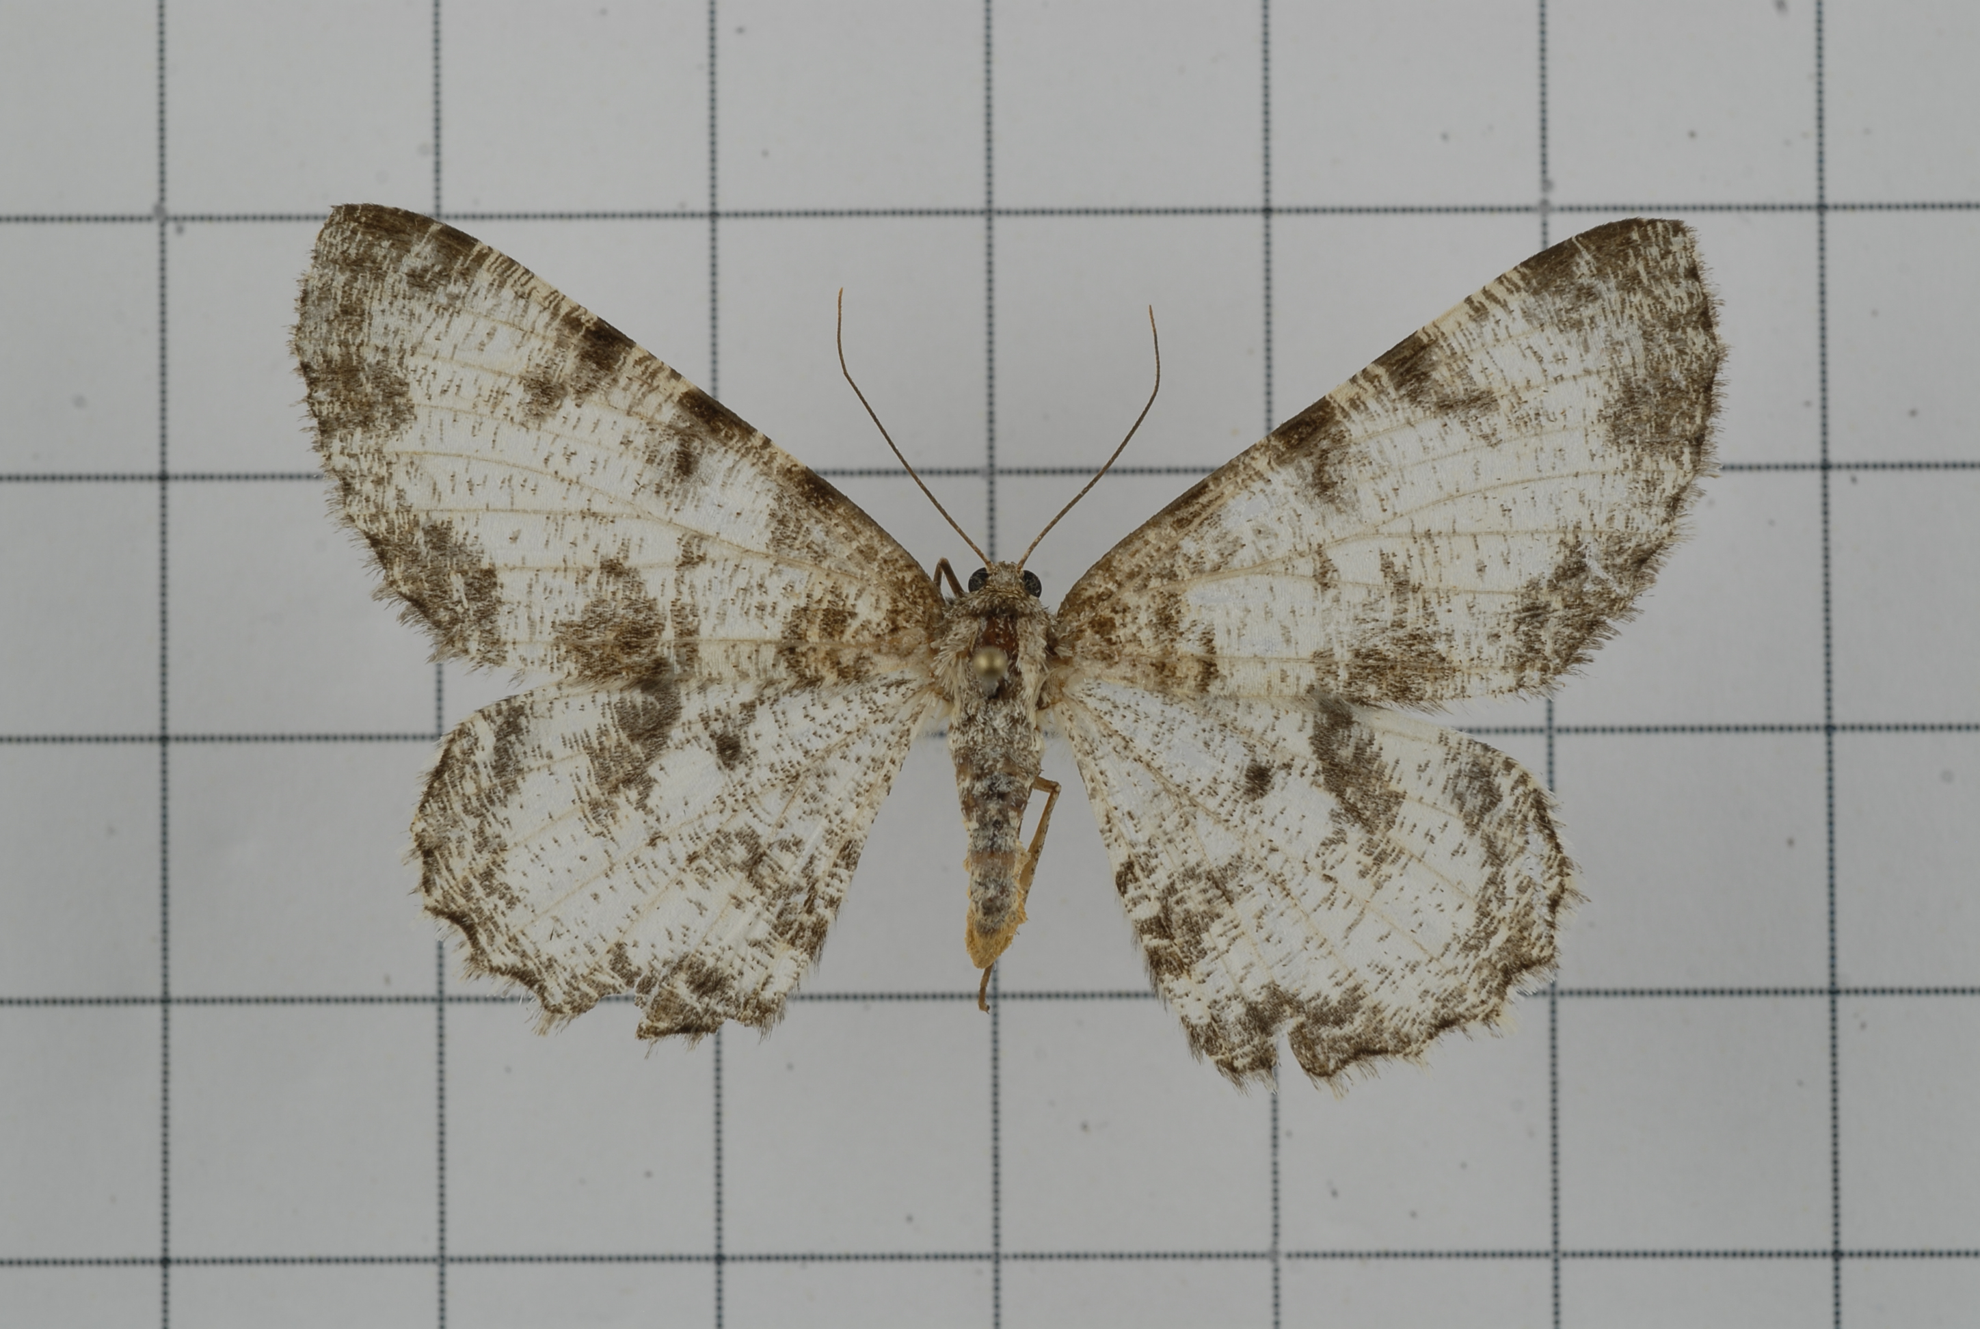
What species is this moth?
Hypomecis percnioides
